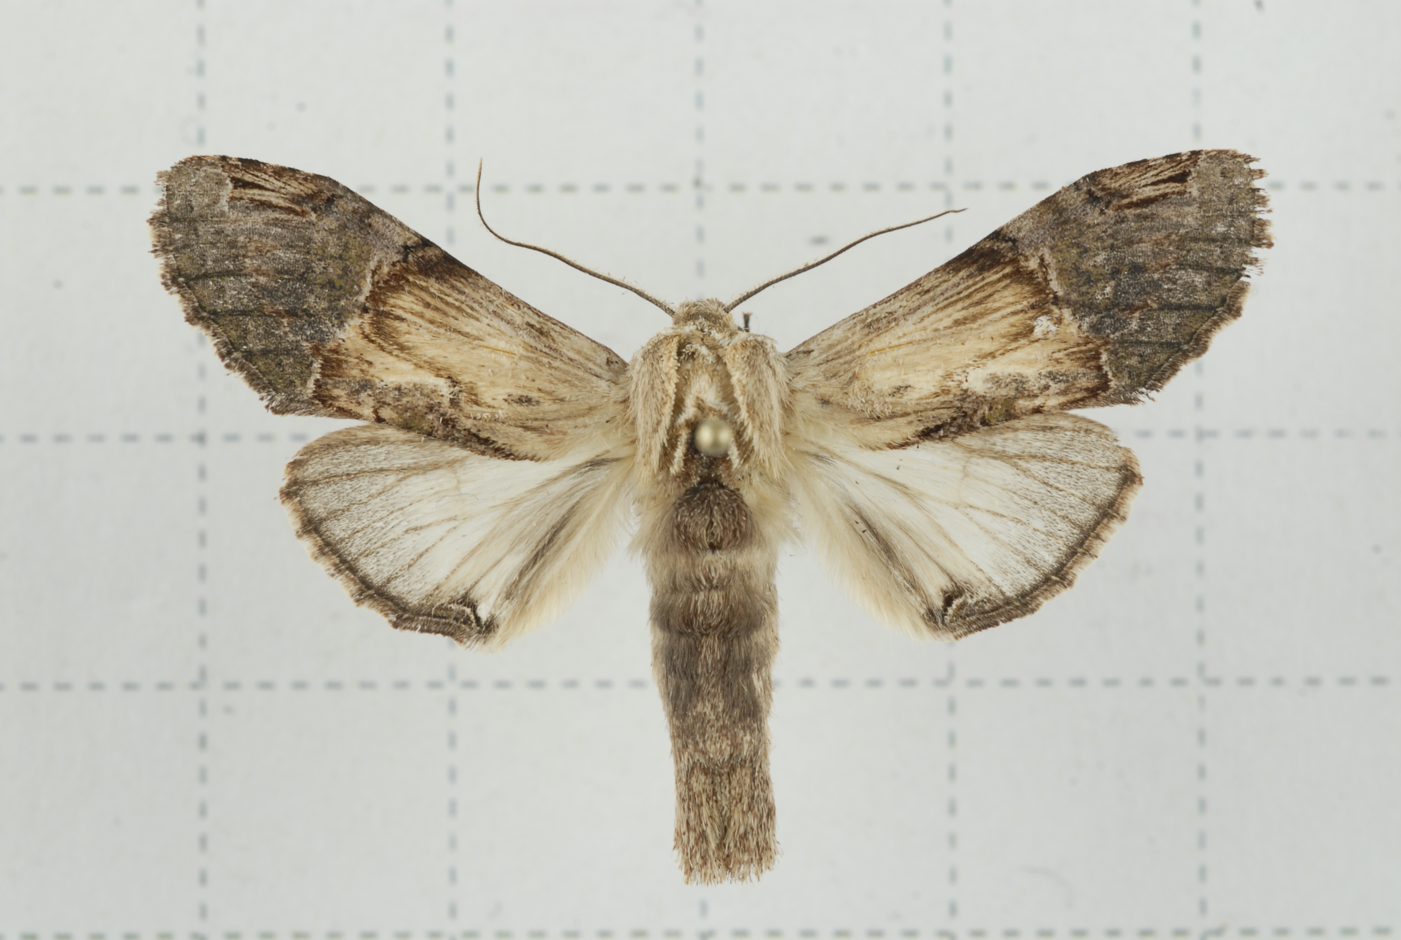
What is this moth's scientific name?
Chadisra bipartita
